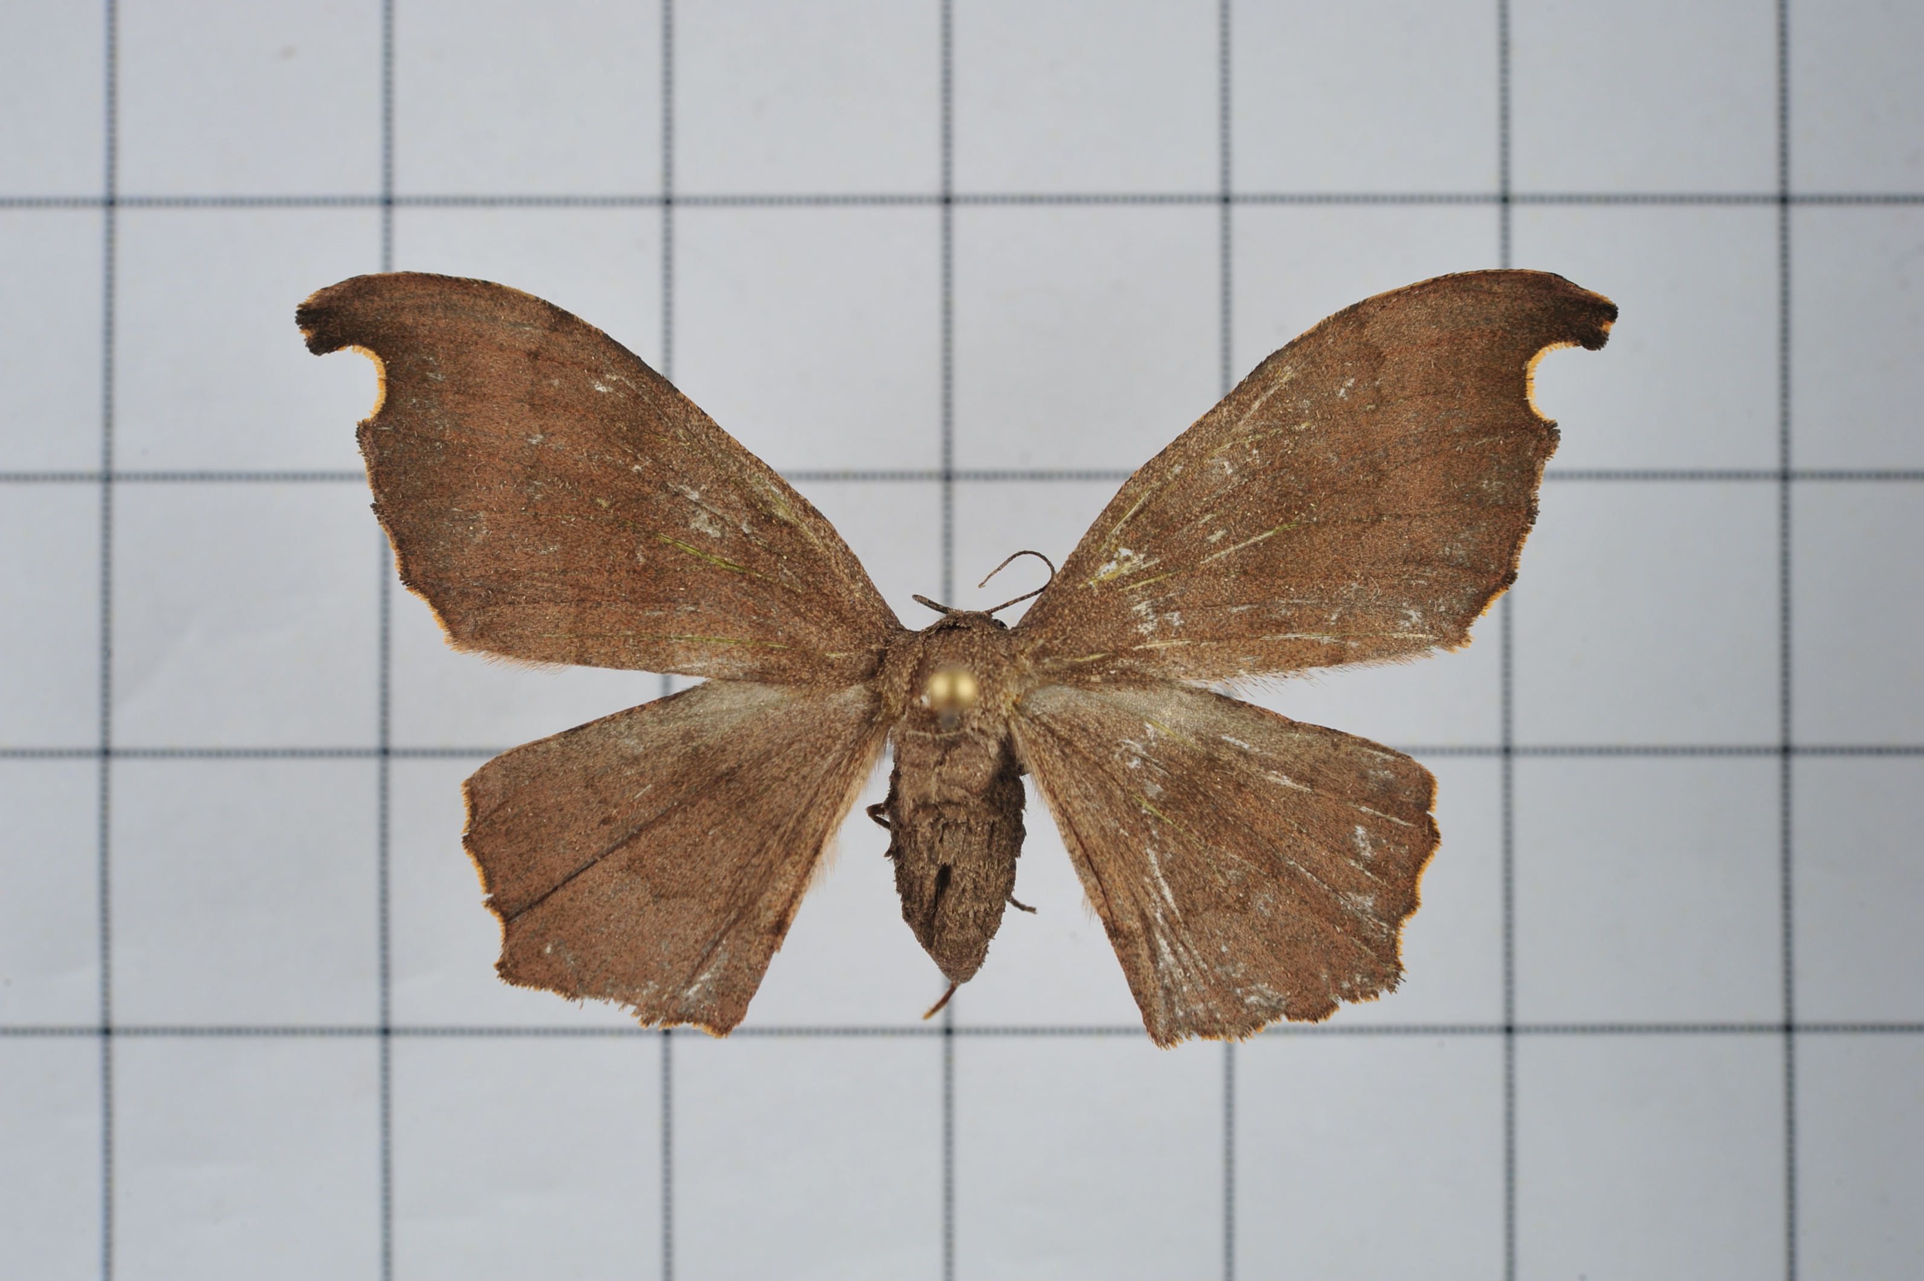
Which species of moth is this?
Hyposidra talaca talaca
